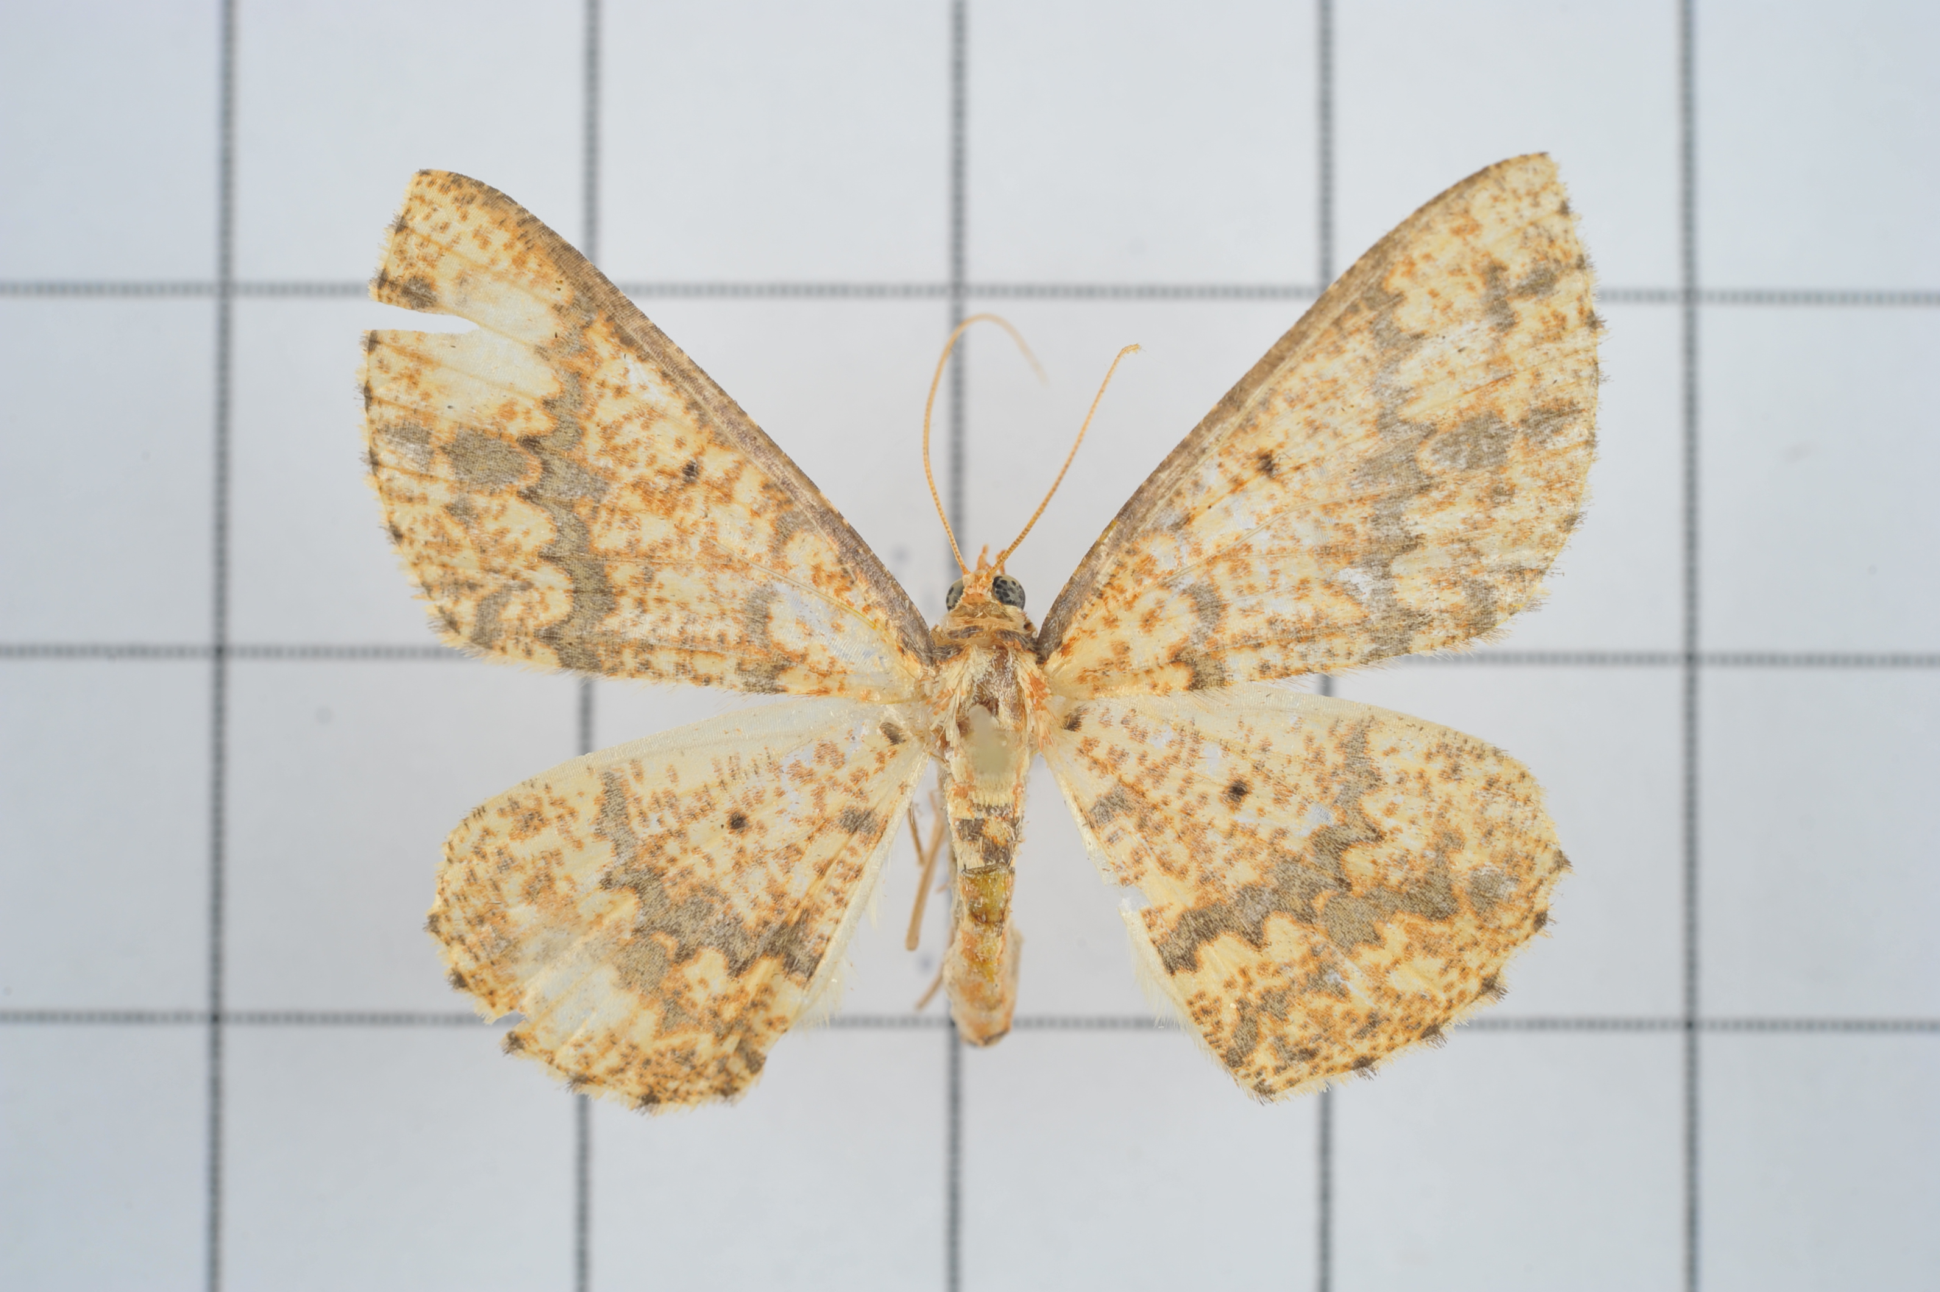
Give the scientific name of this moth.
Synegia estherodes
